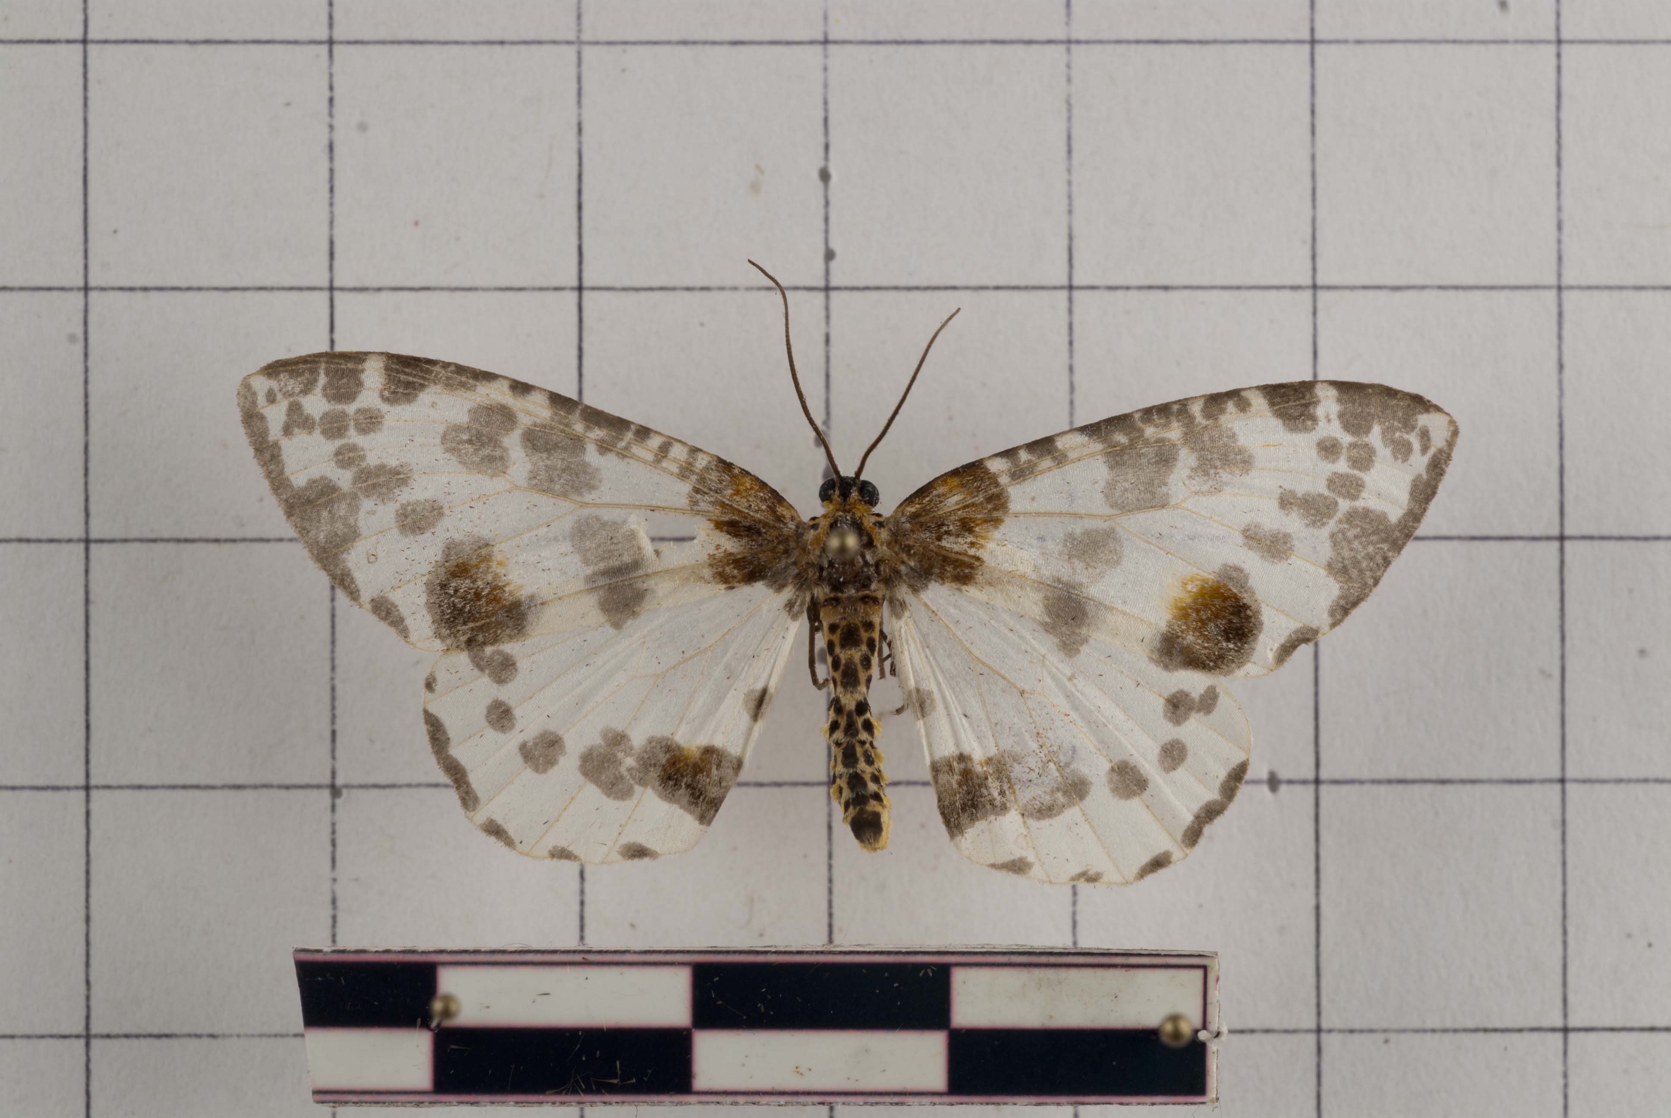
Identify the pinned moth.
Abraxas adilluminata
